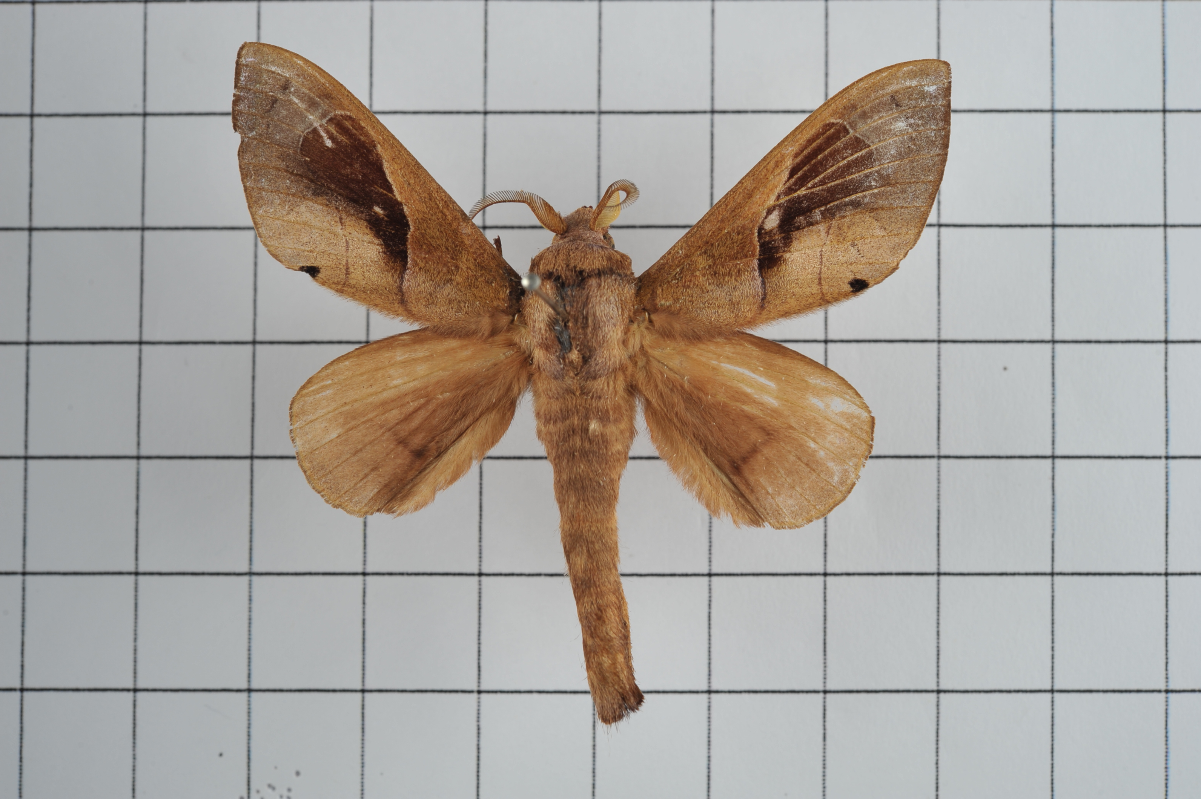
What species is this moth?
Paralebeda femorata mirabilis
